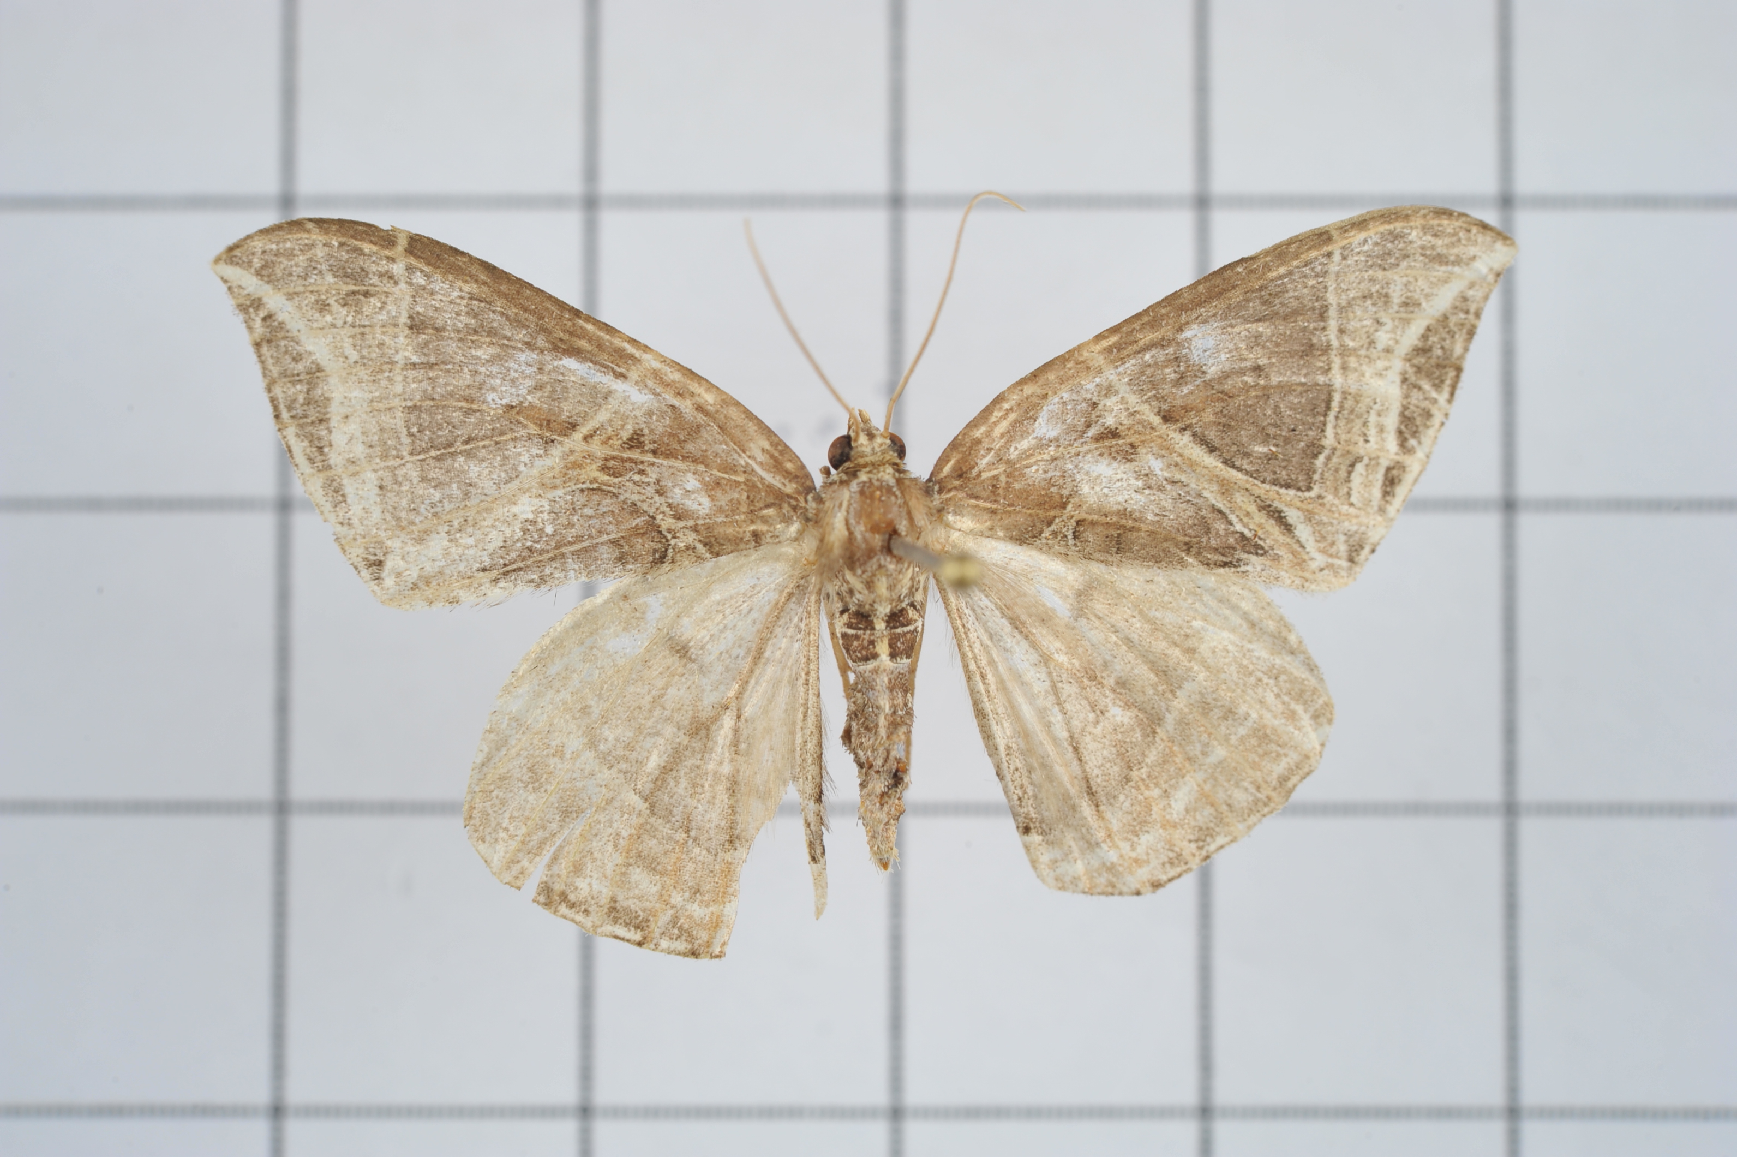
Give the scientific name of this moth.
Ecliptopera rectilinea kanshinensis
